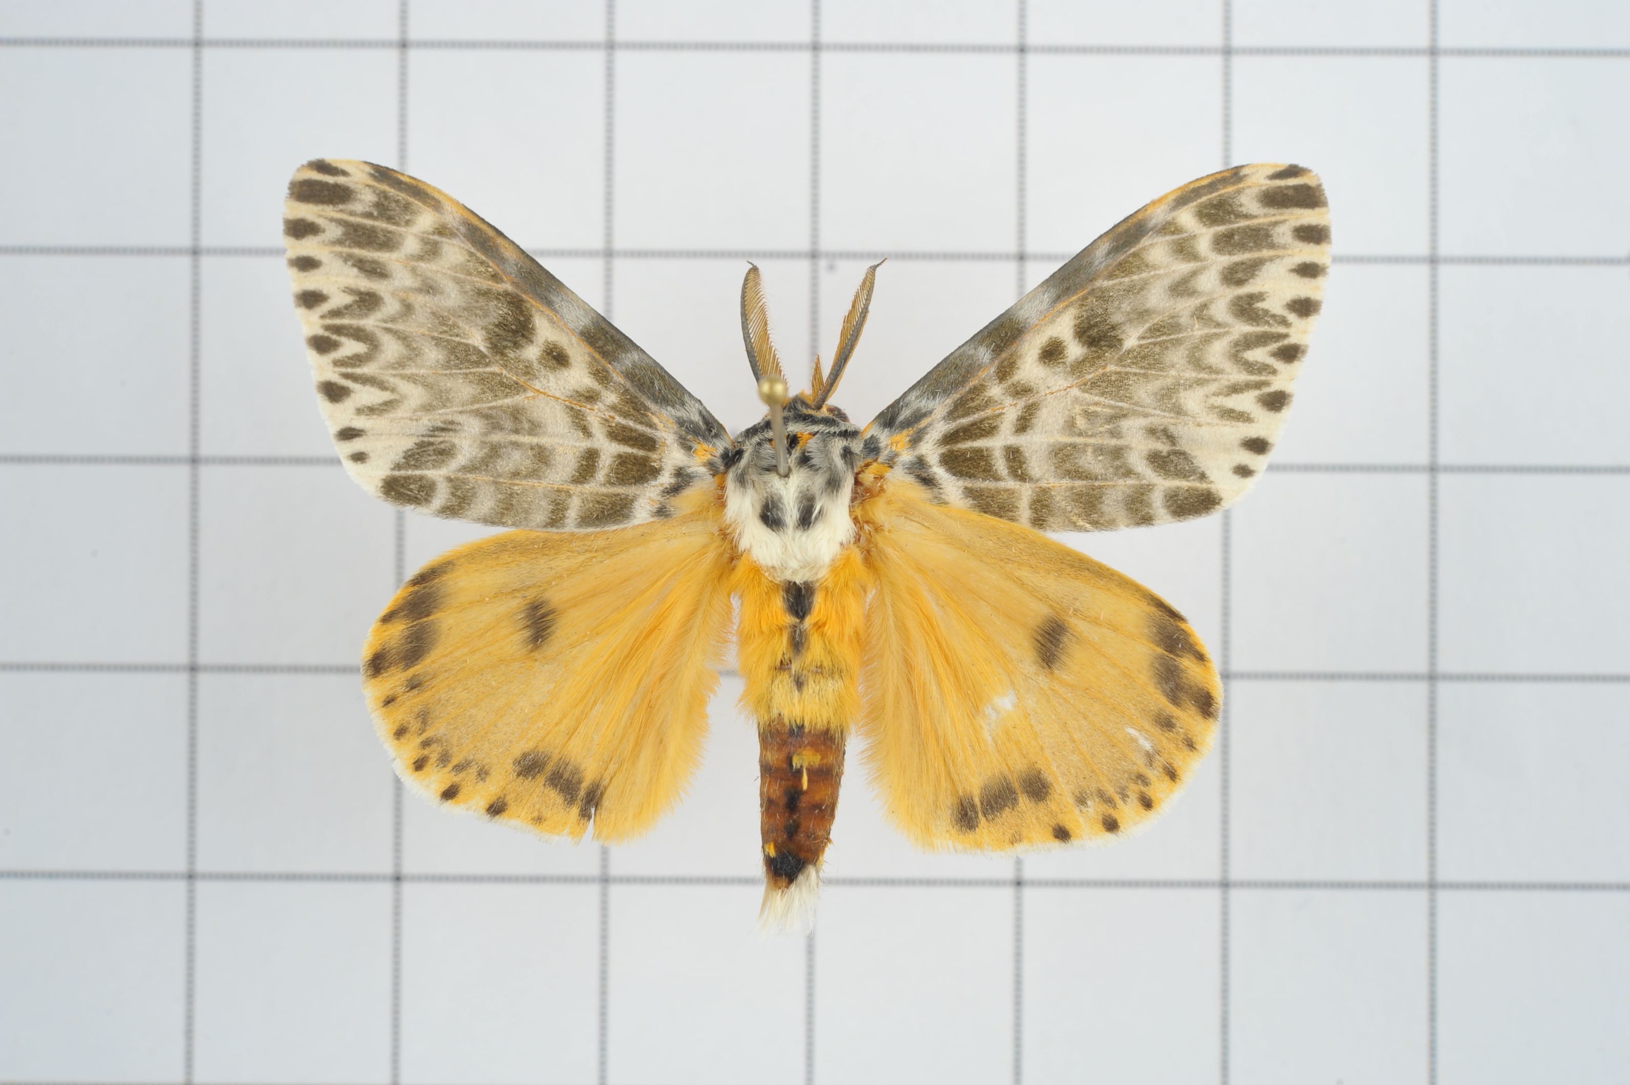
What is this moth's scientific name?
Lymantria mathura subpallida
